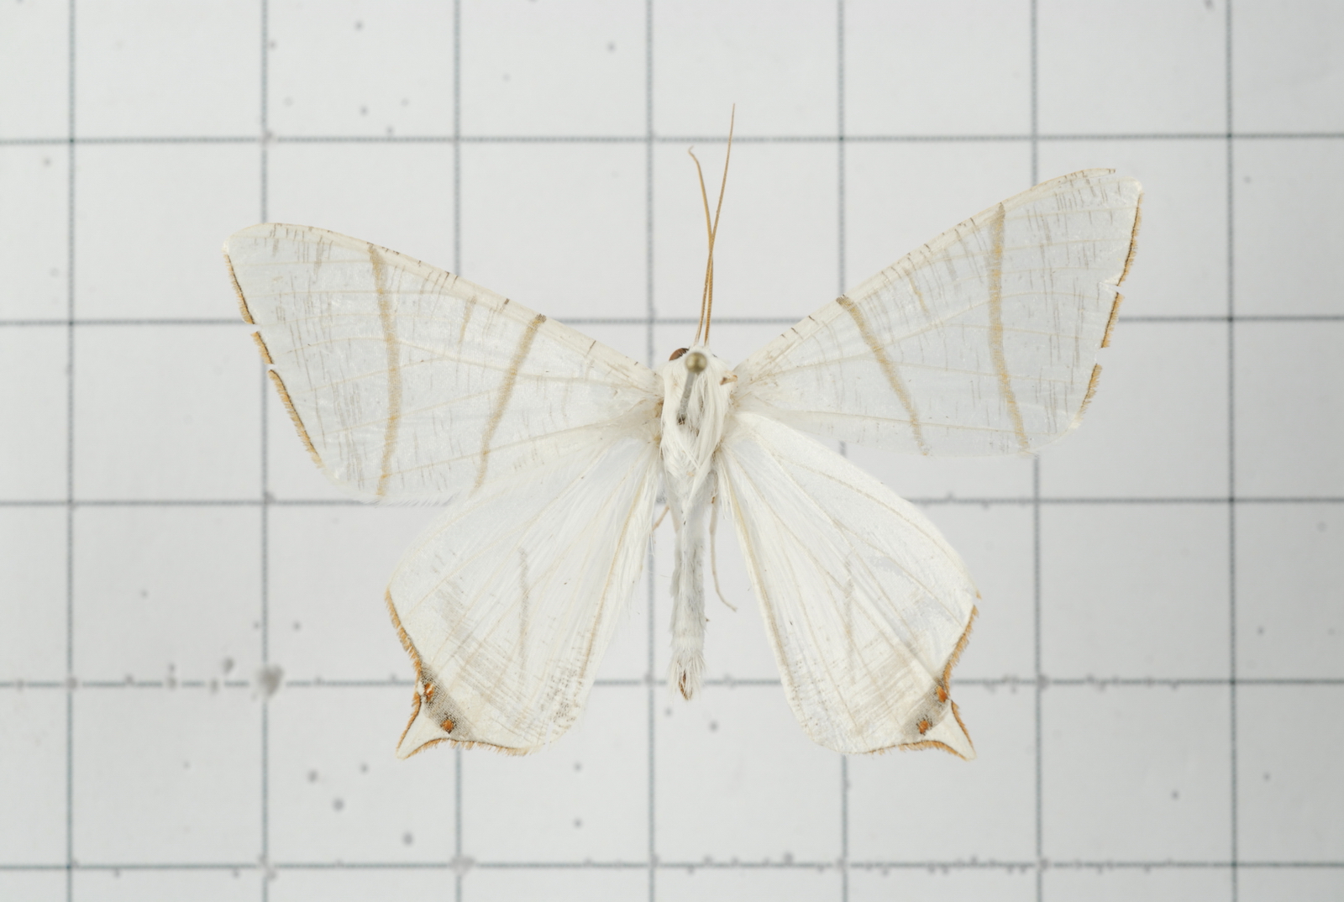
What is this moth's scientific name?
Ourapteryx changi
